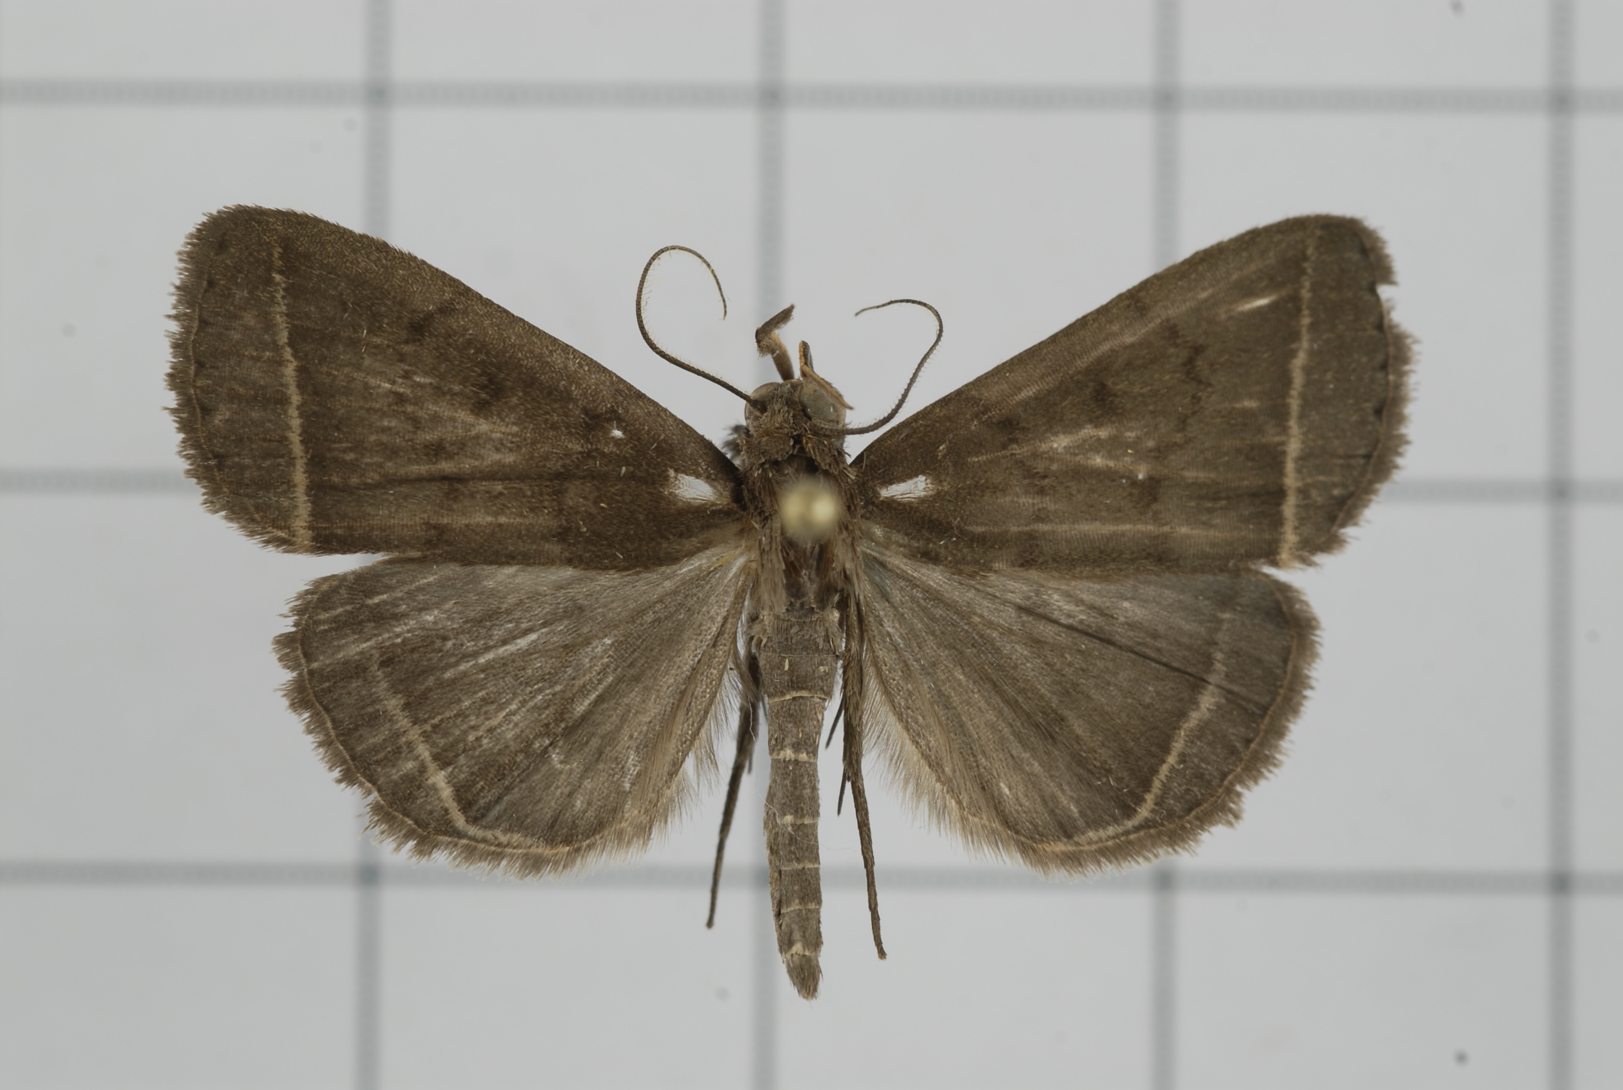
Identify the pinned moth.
Simplicia simplicissima
